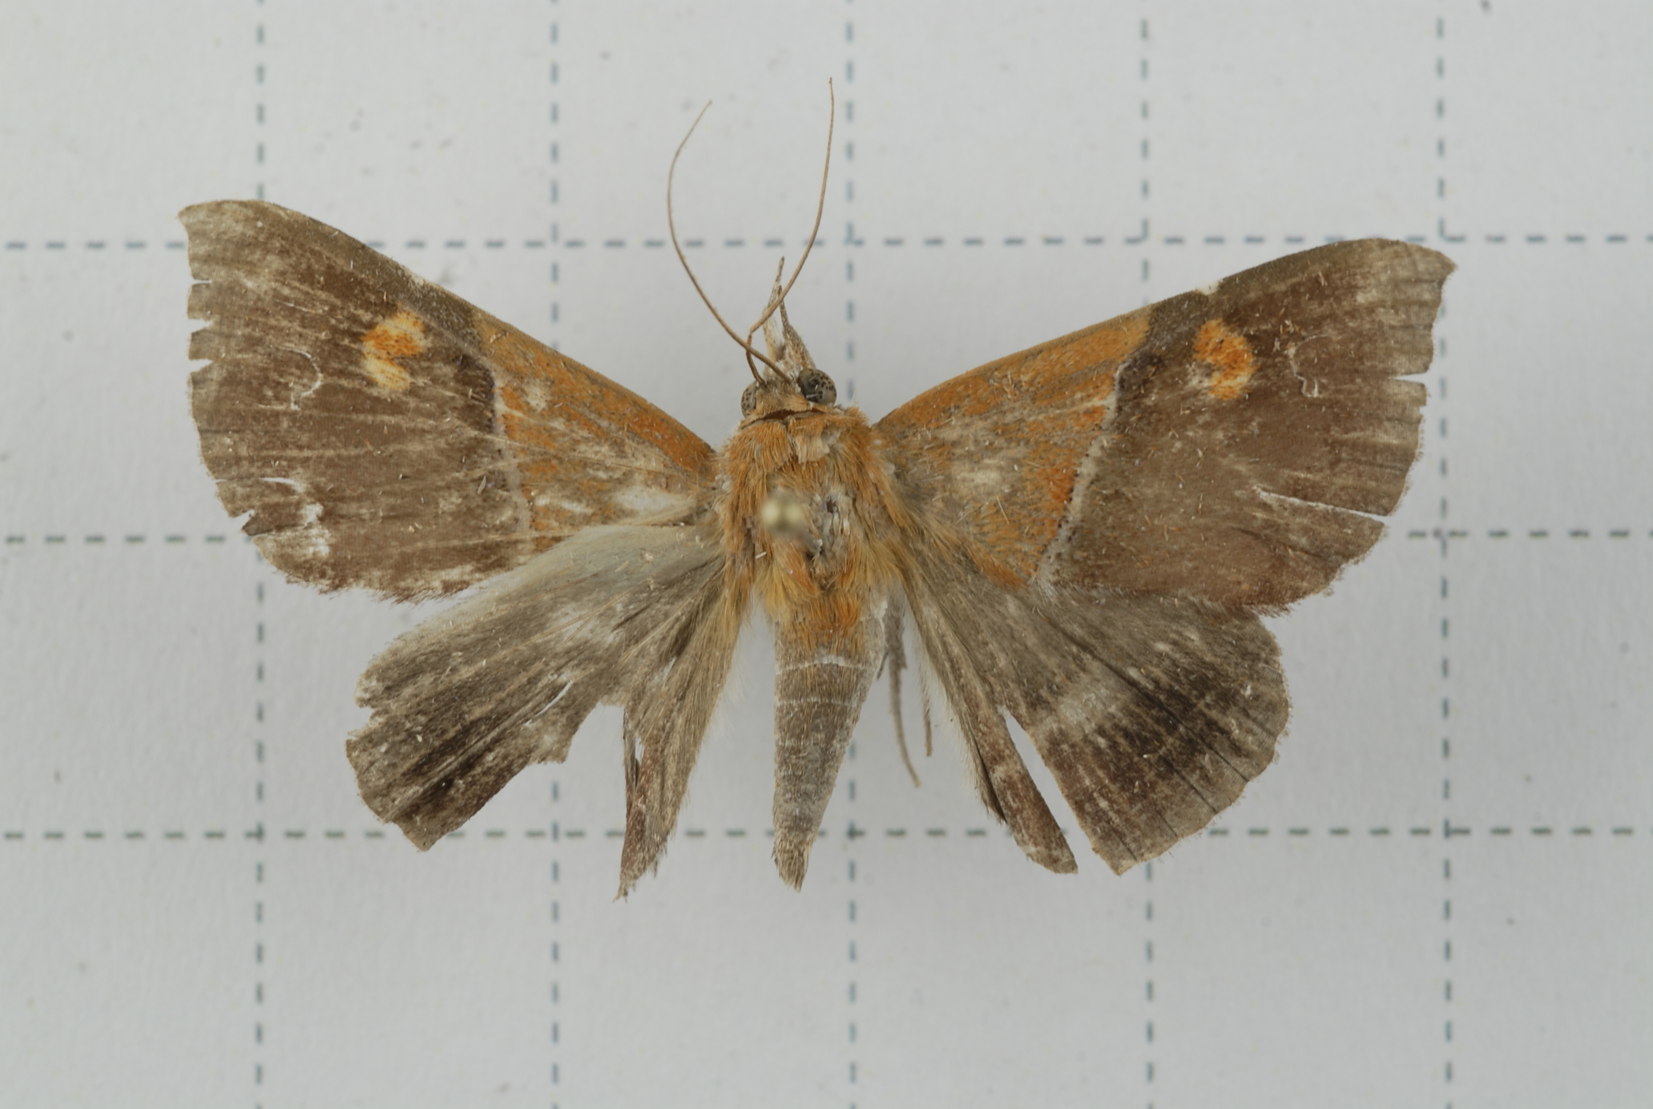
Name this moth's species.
Sympis rufibasis
